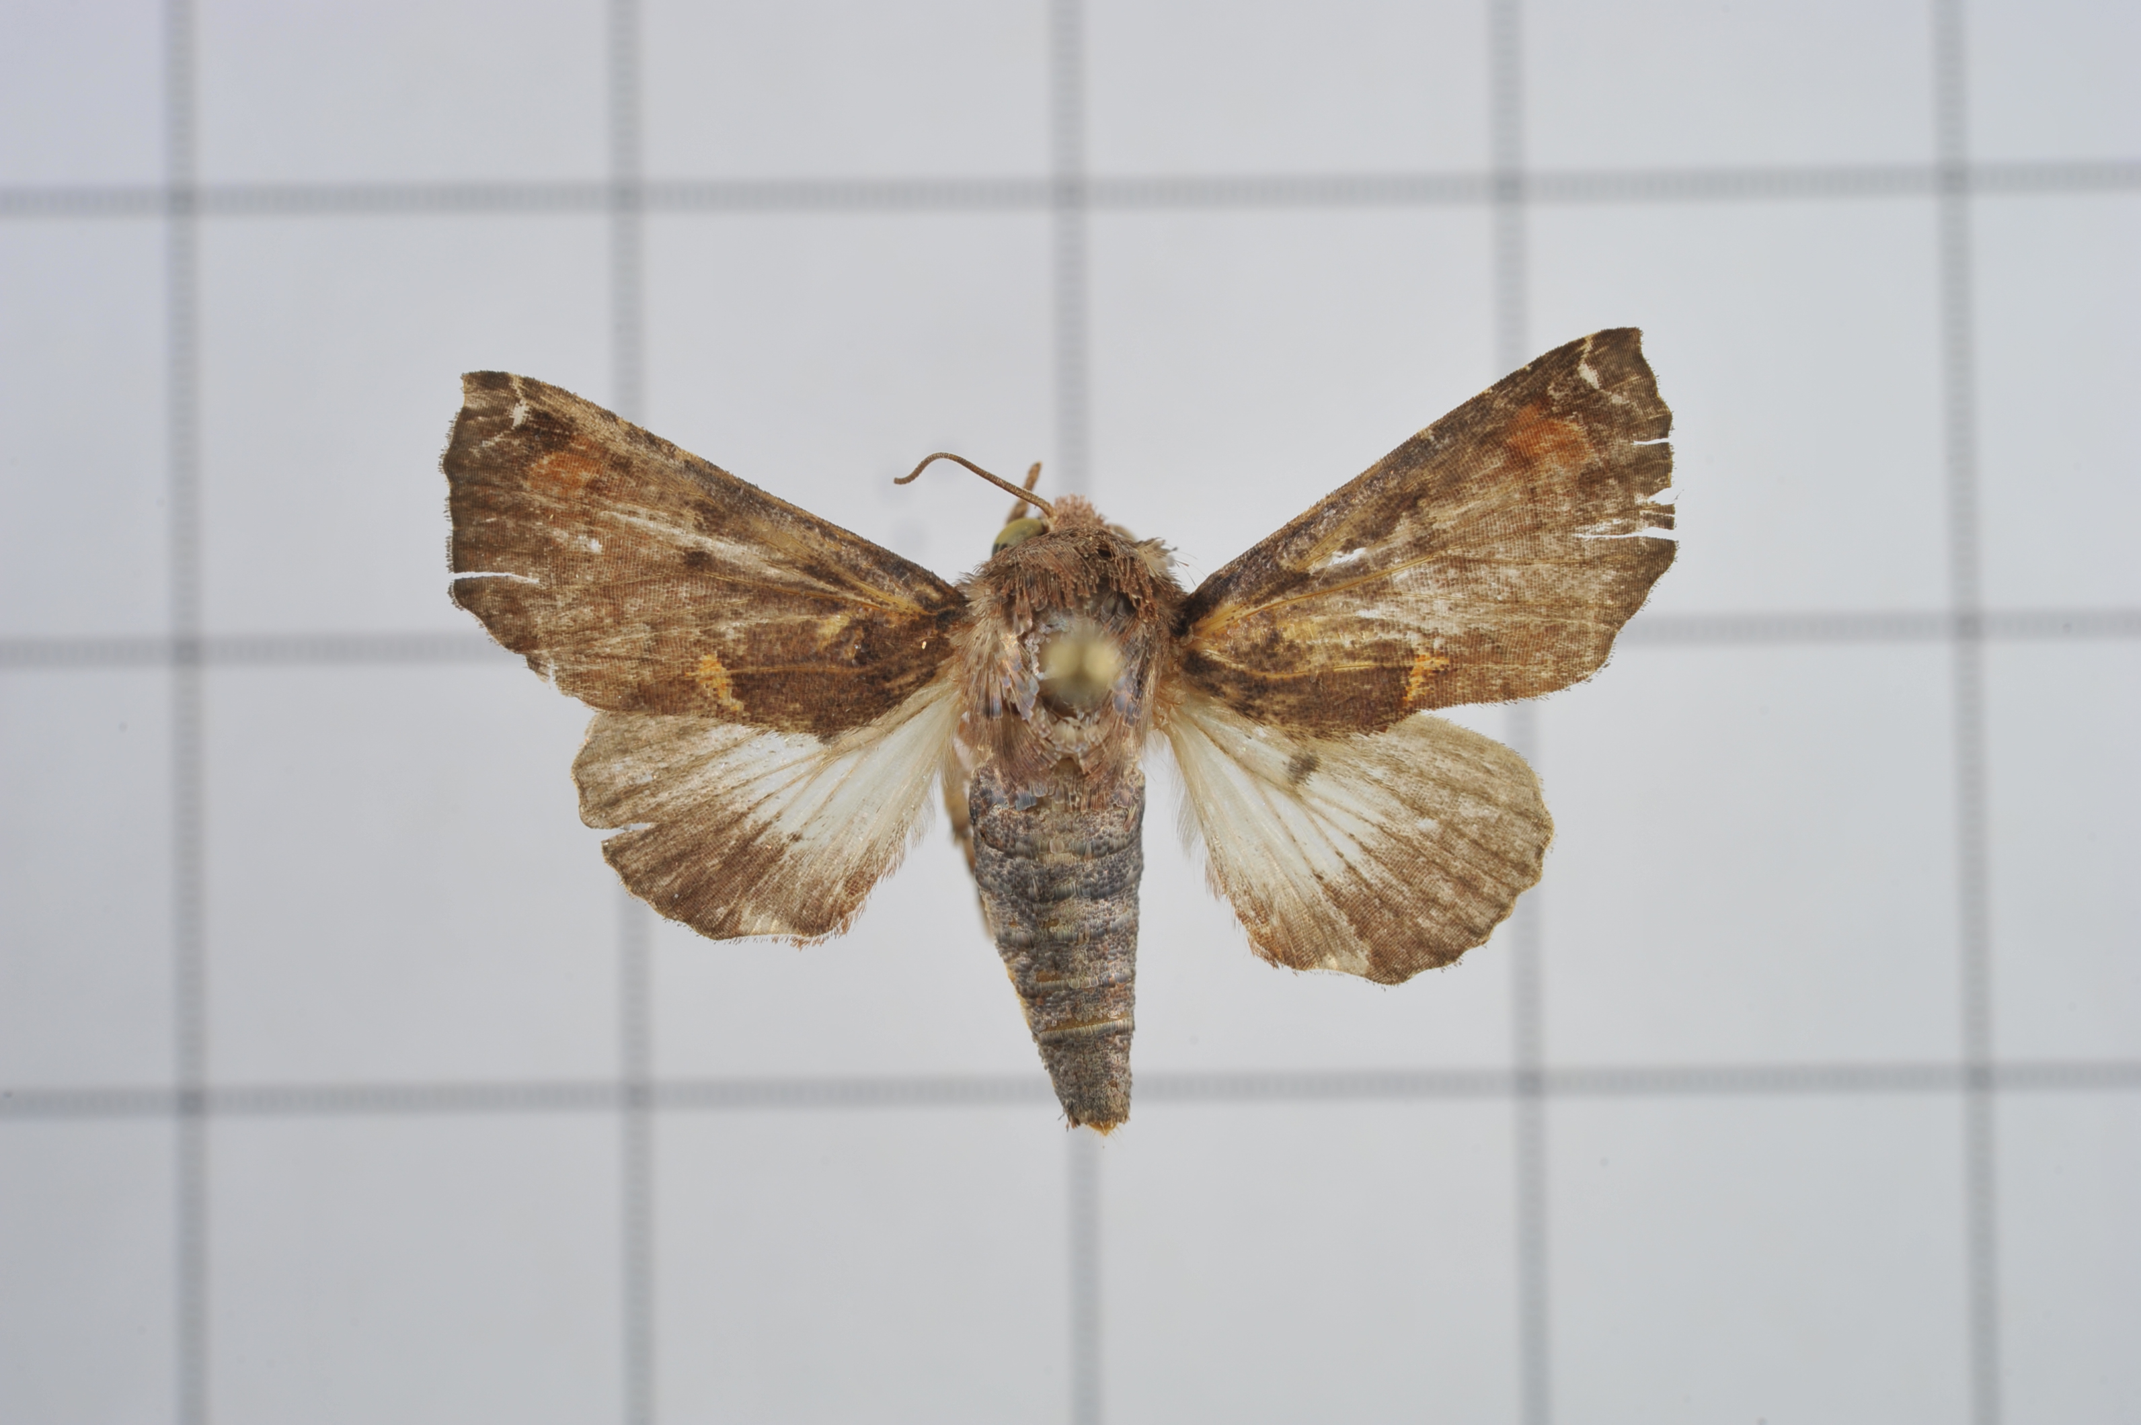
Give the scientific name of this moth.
Penicillaria simplex
